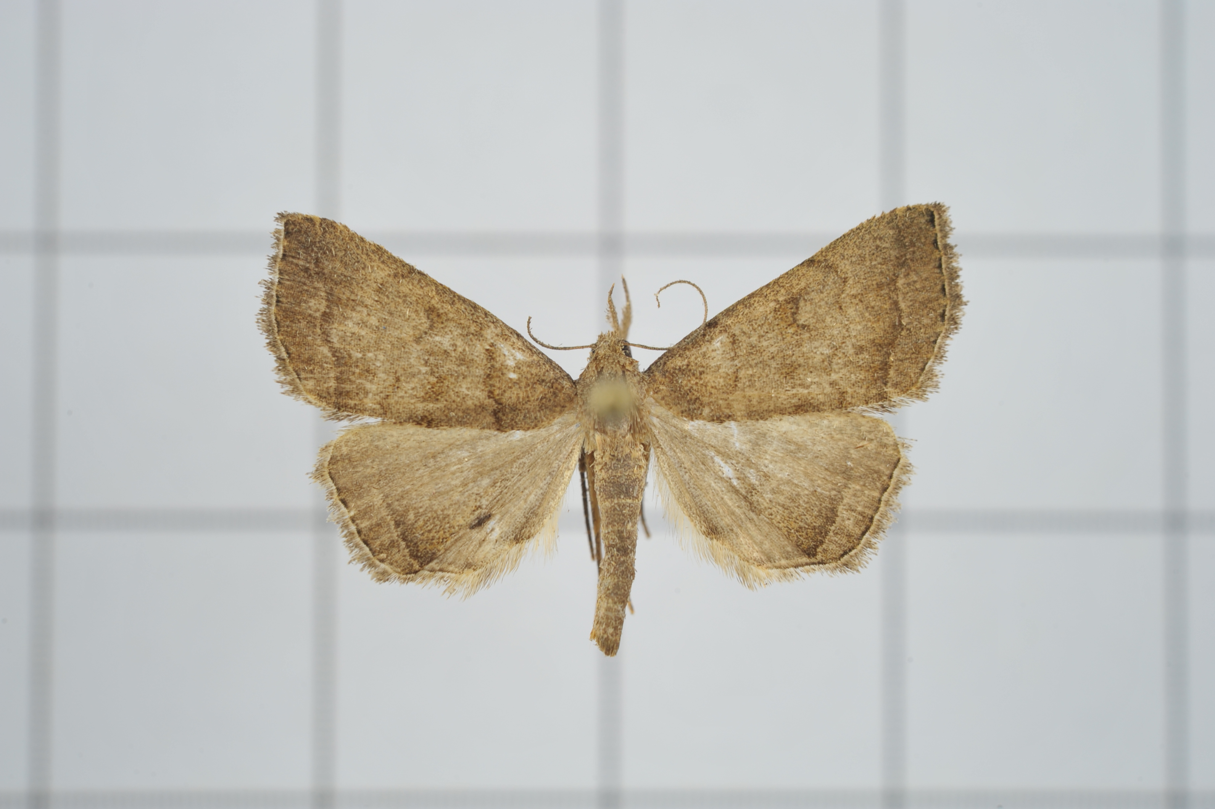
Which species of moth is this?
Herminia undulata
